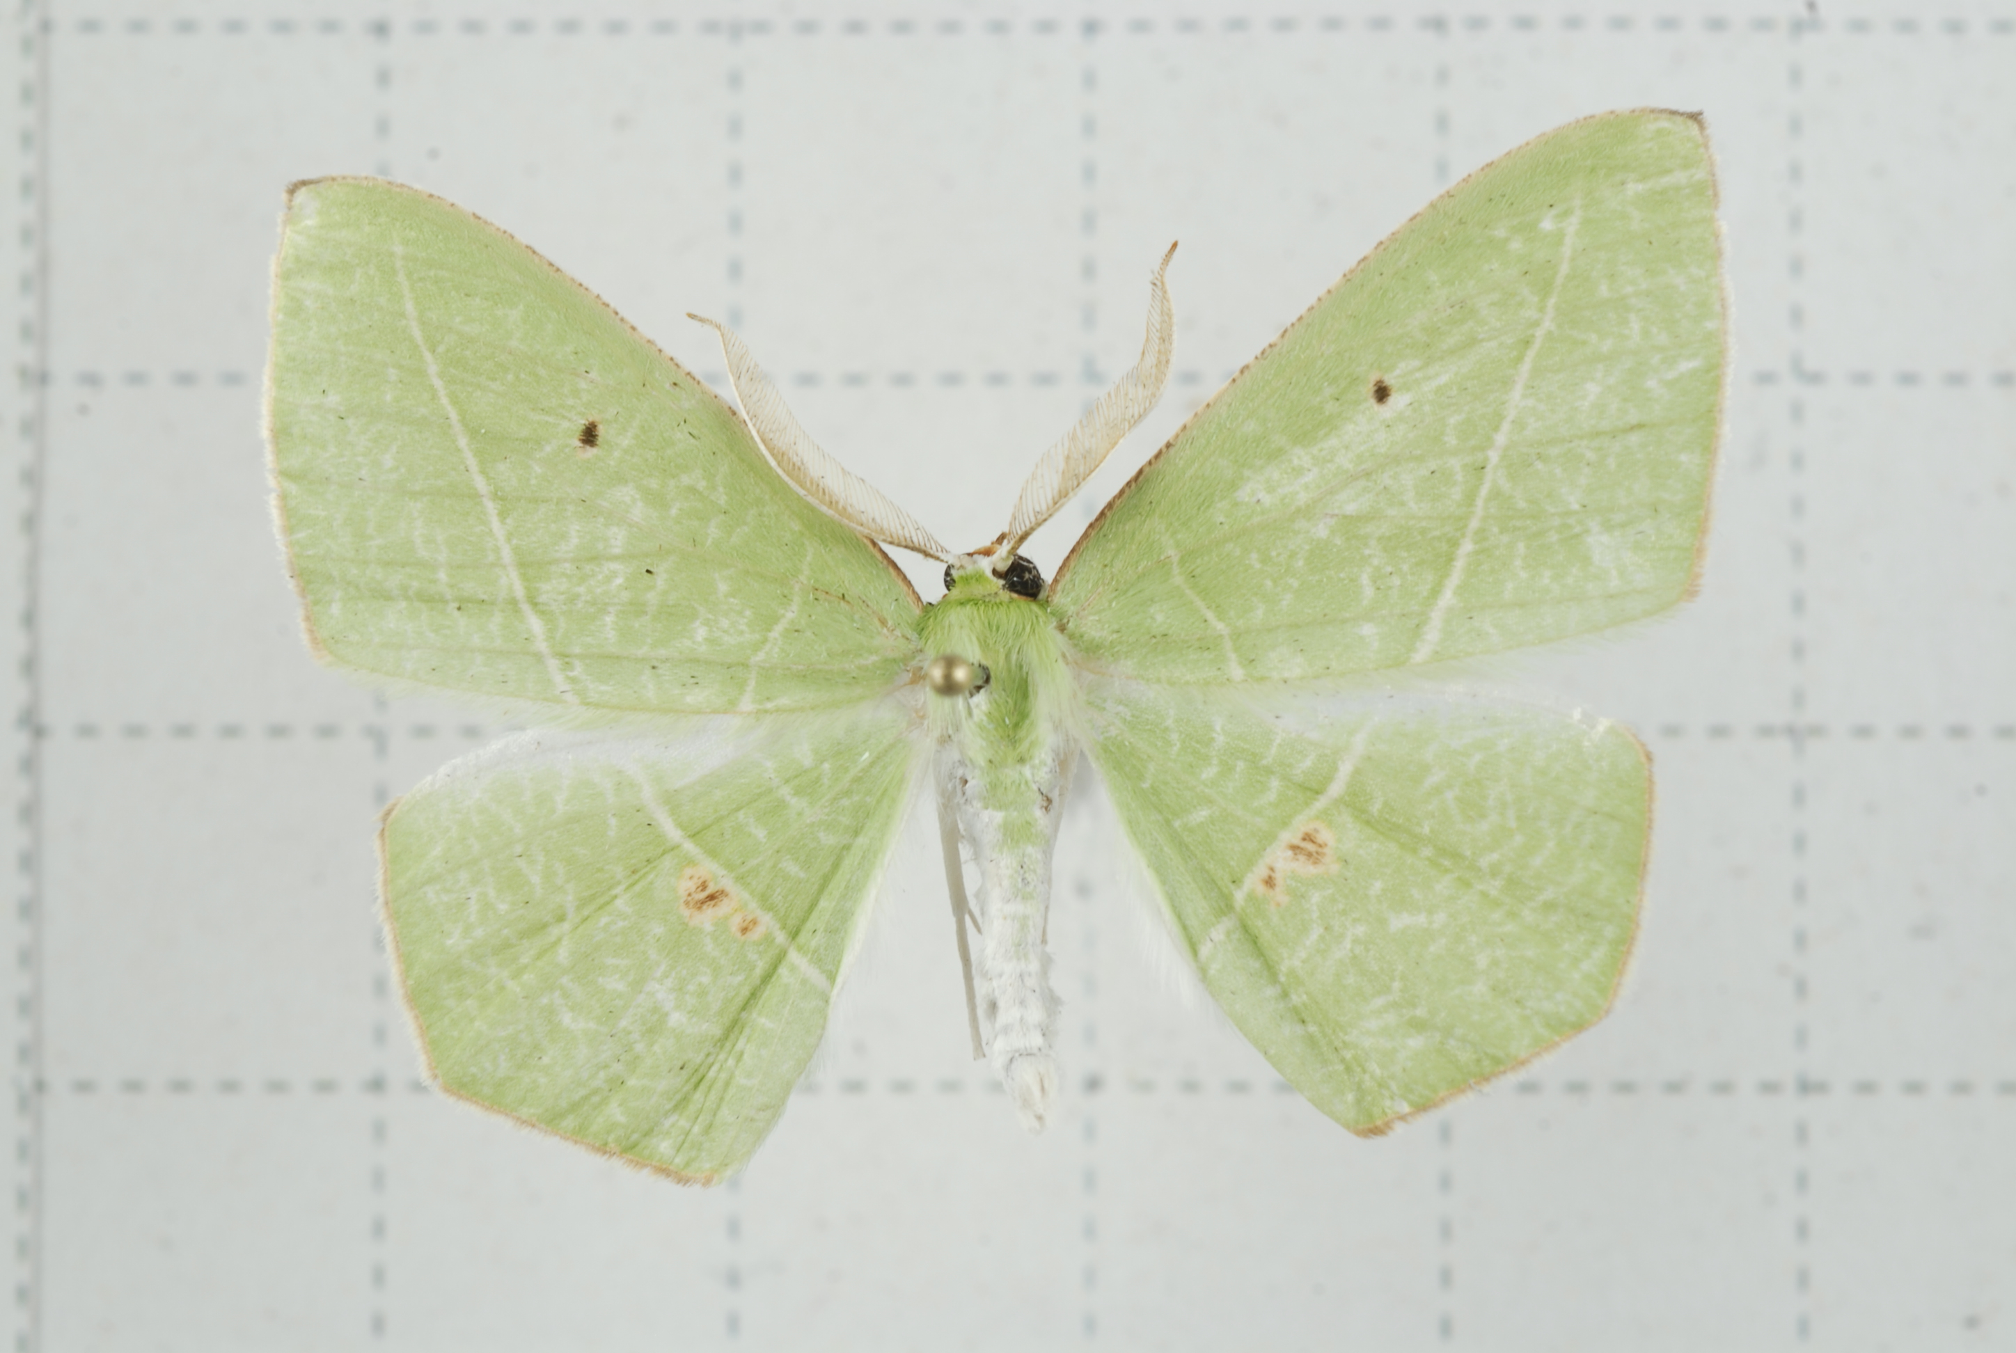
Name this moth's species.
Tanaoctenia haliaria
